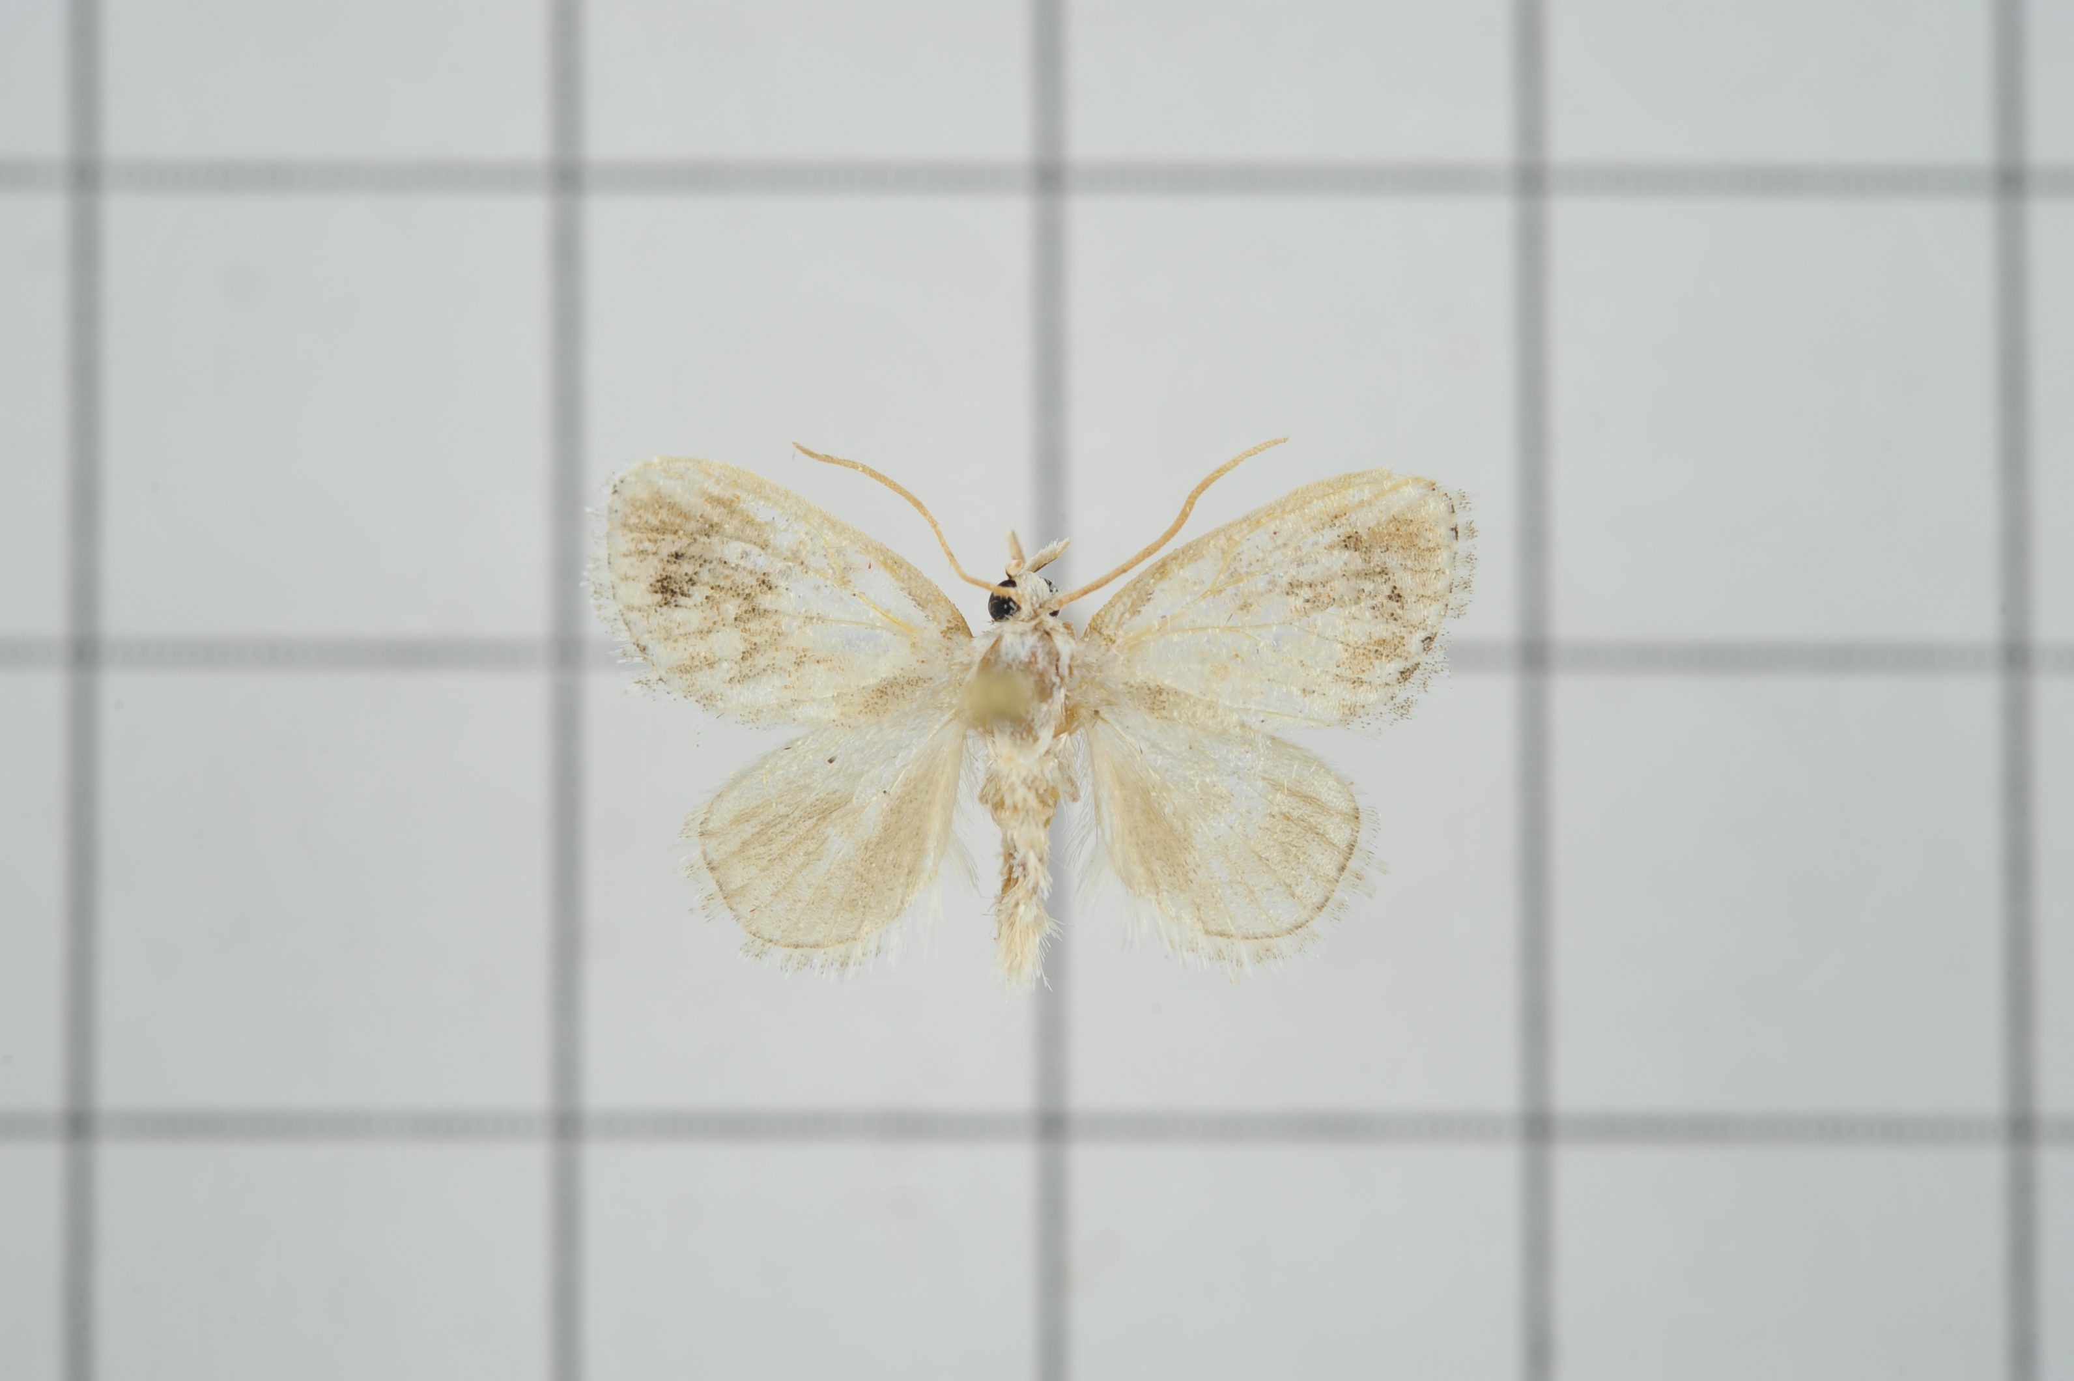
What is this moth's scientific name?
Narosa nigrisigna
